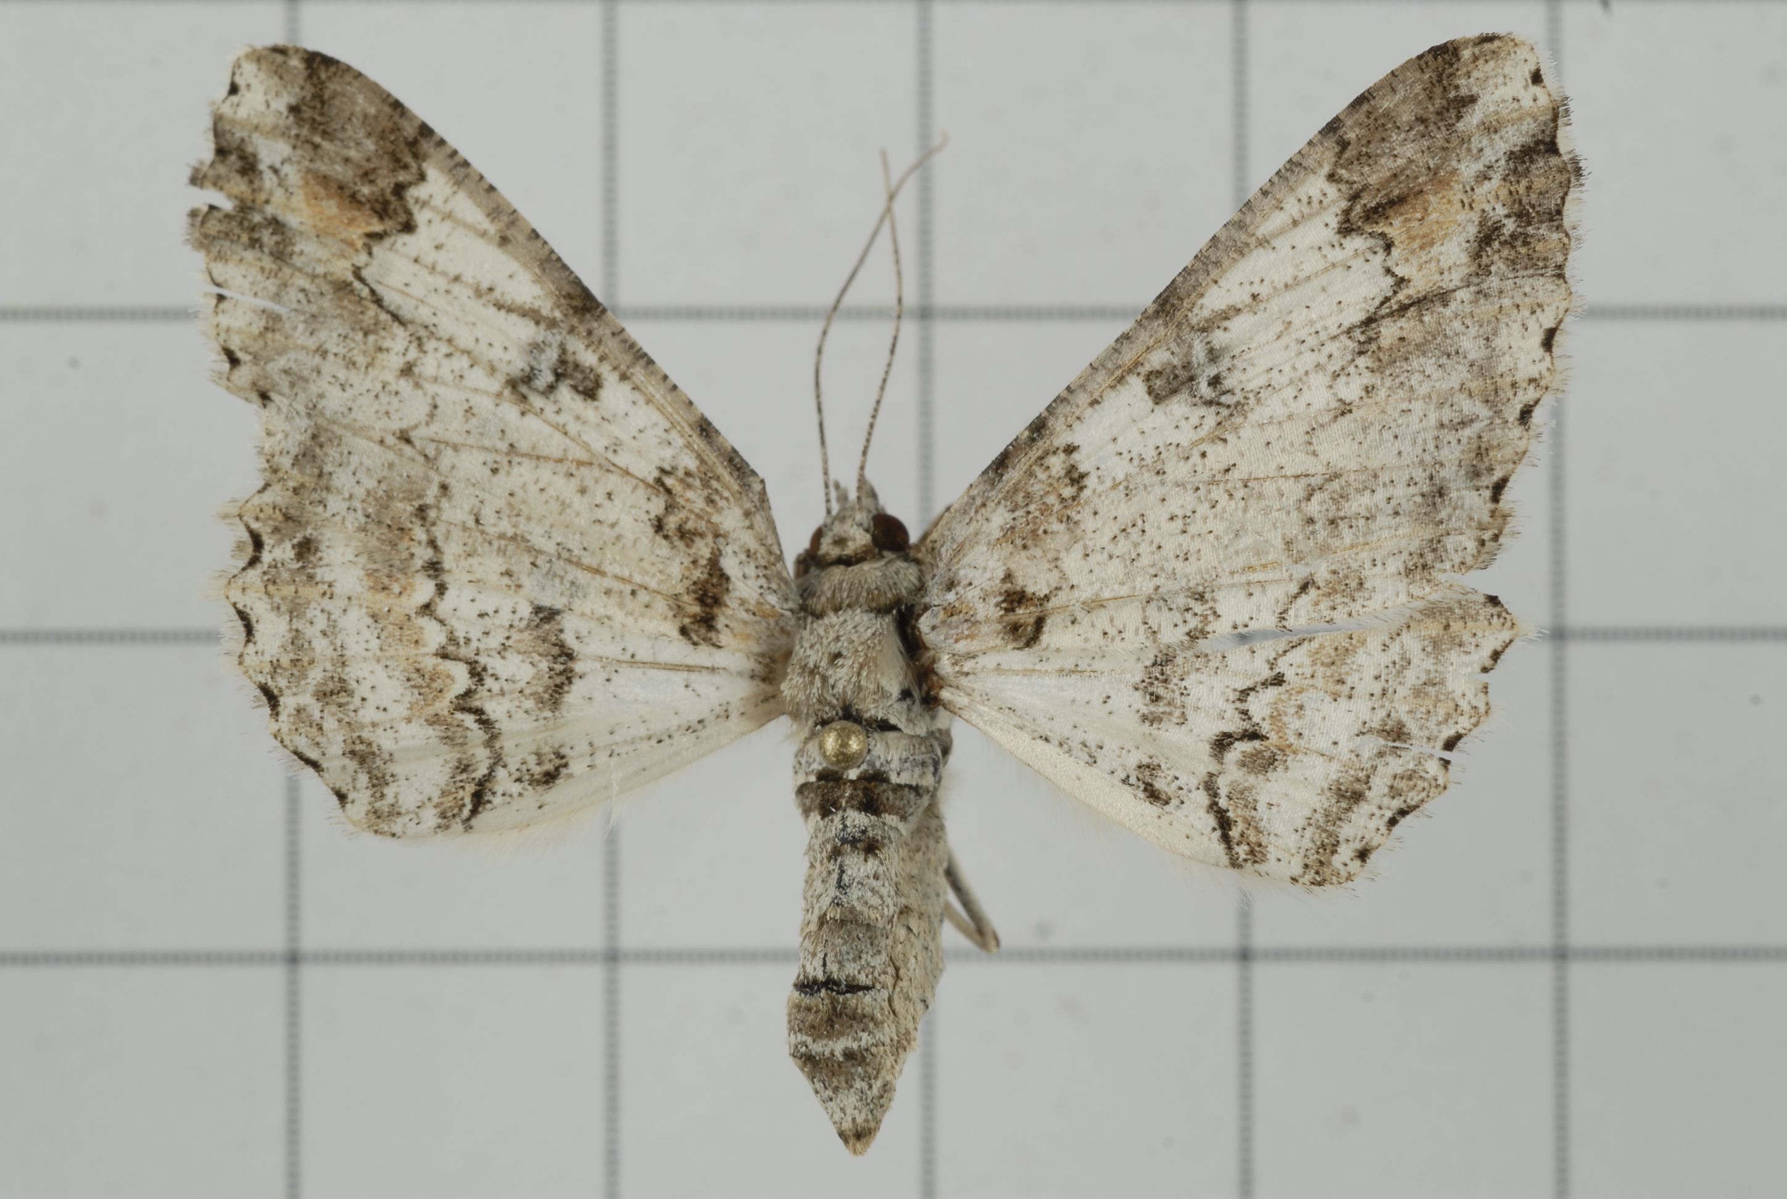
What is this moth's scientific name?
Cleora fraterna
